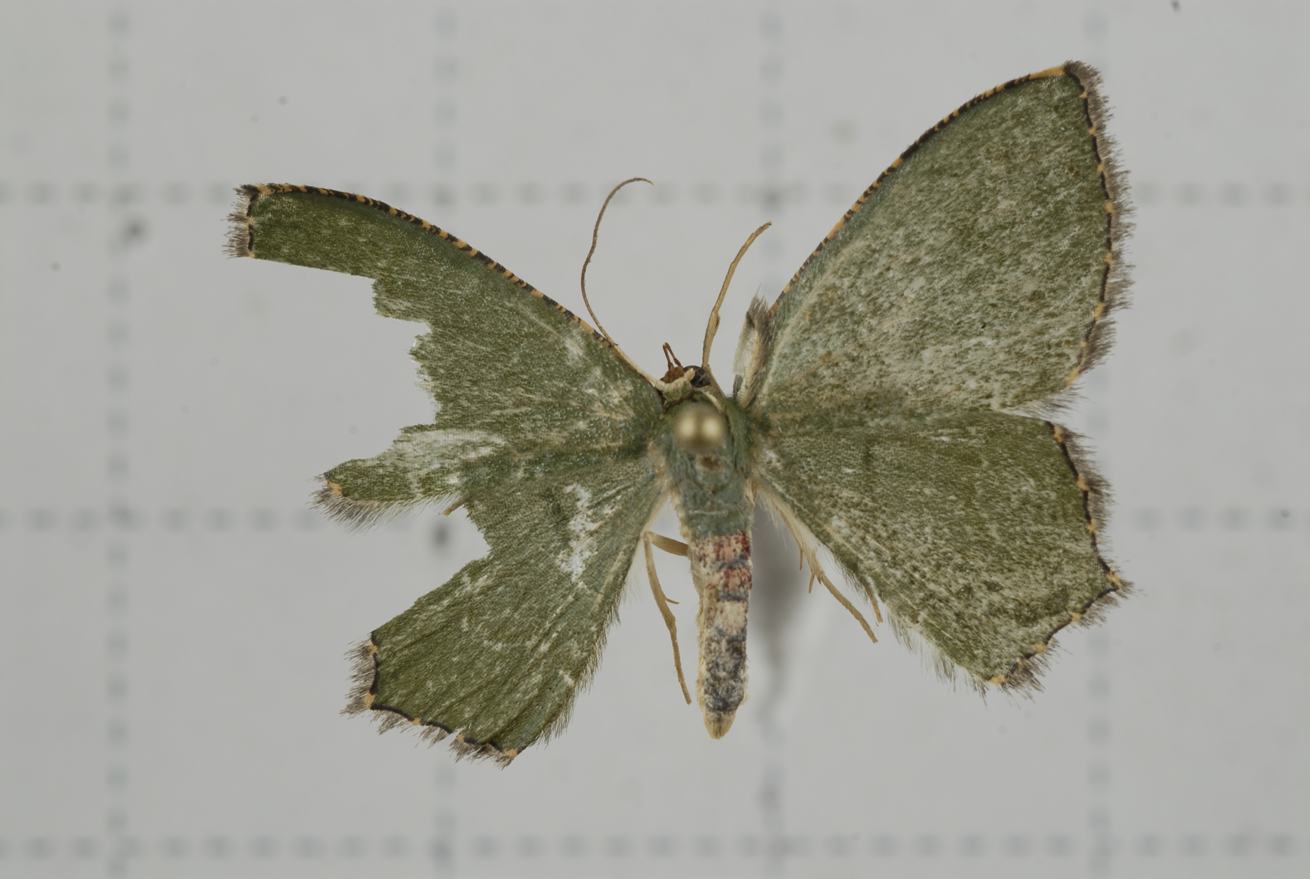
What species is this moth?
Hemithea tritonaria
